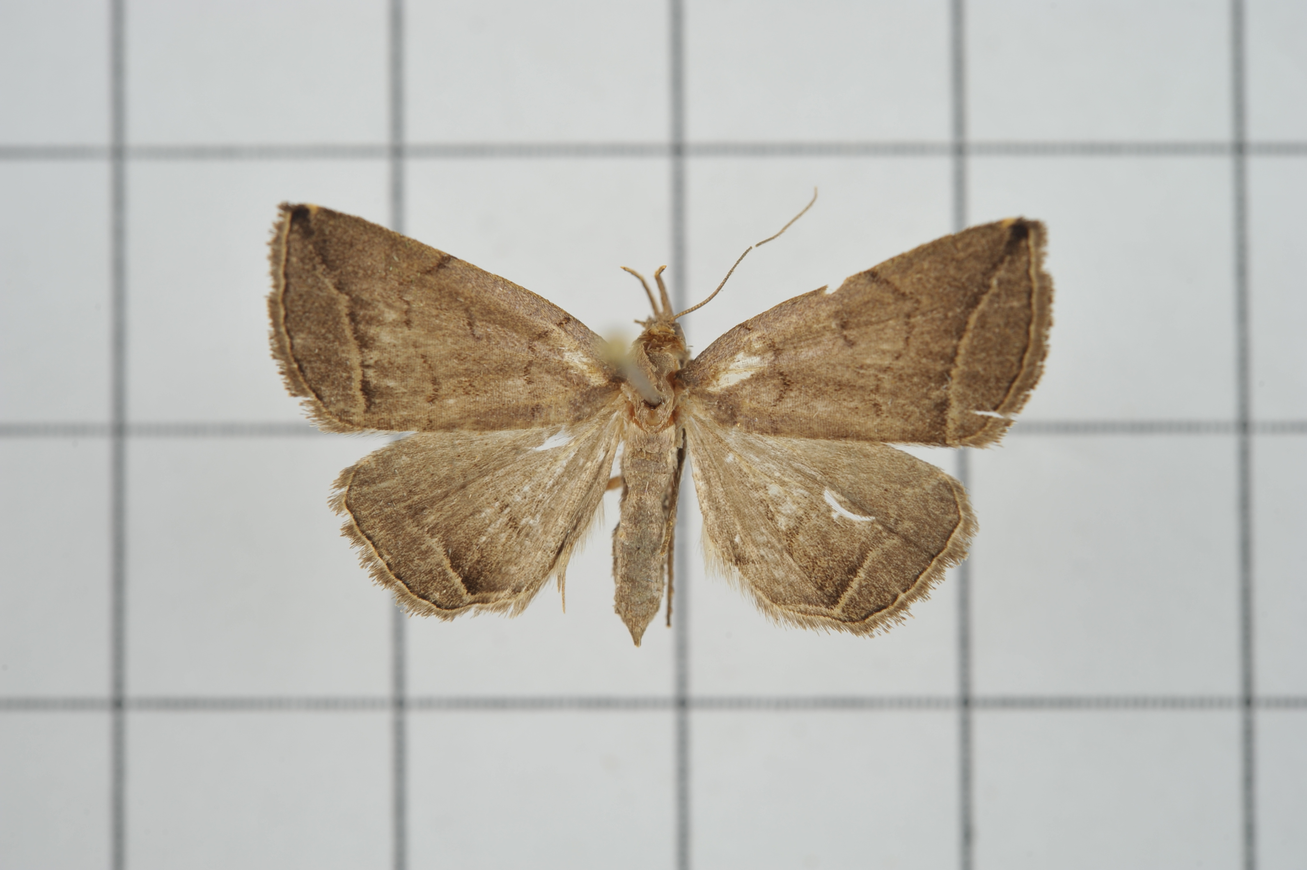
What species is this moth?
Treitschkendia subtriplex
